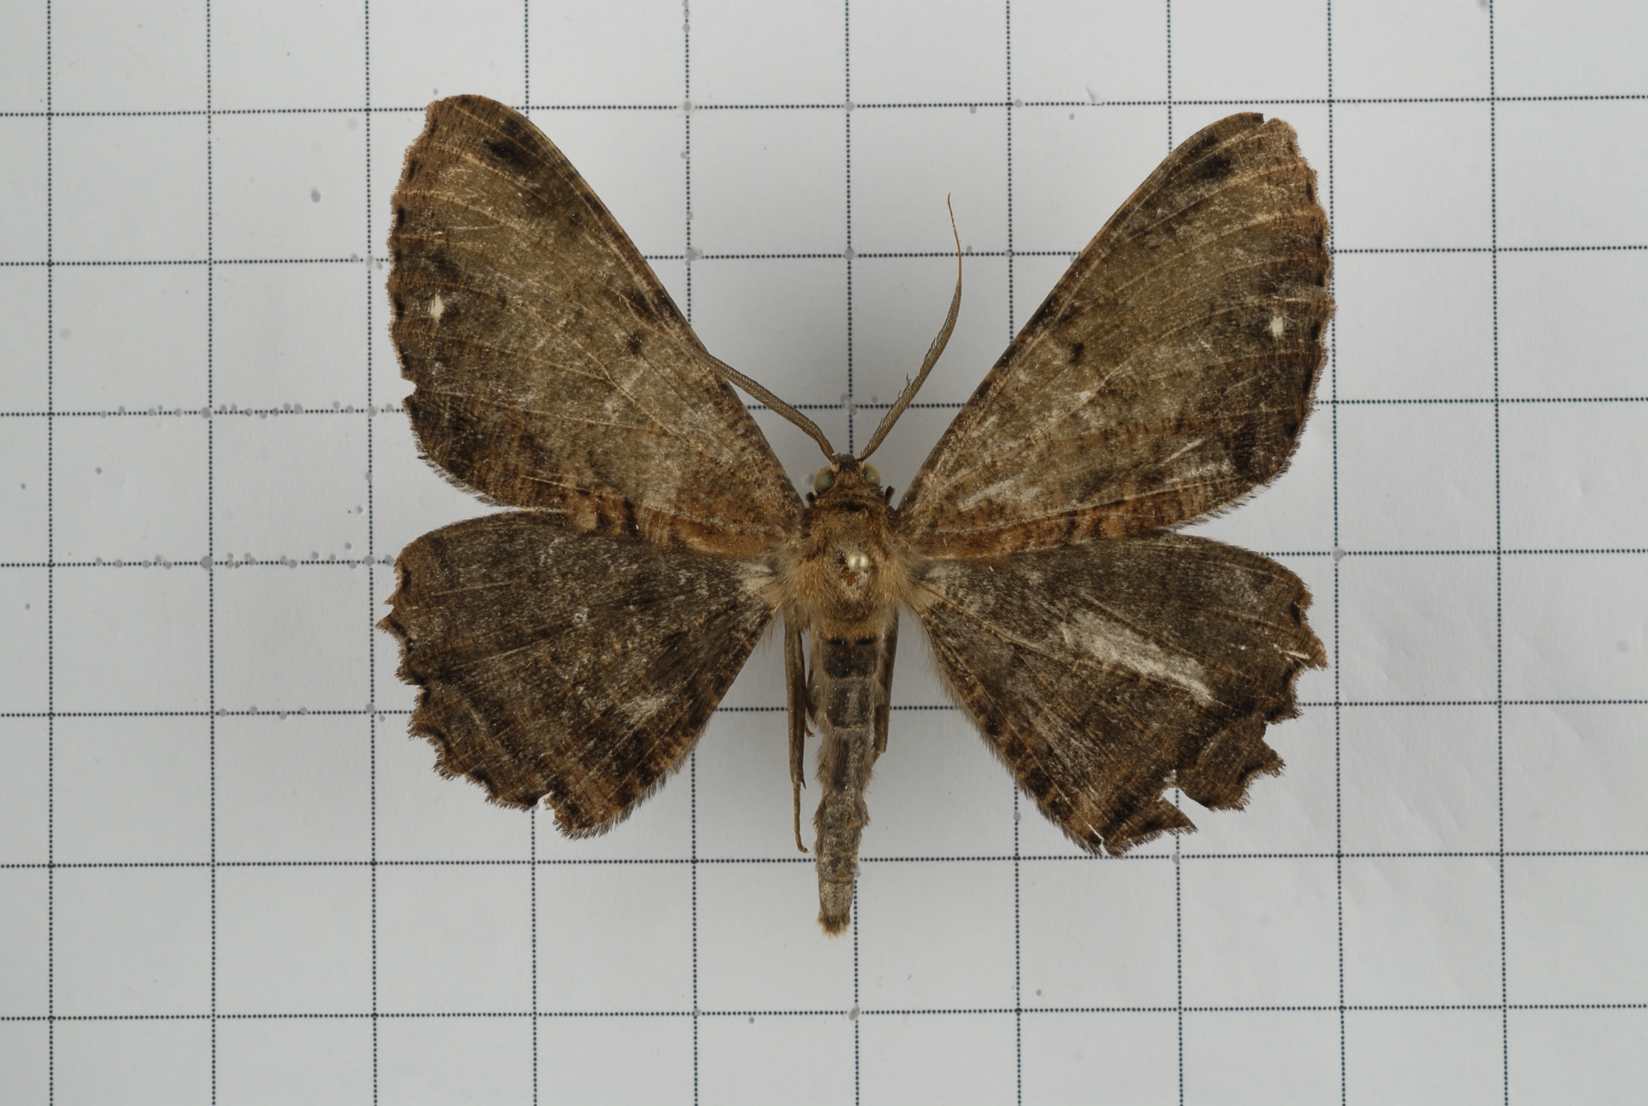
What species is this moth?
Chorodna creataria
